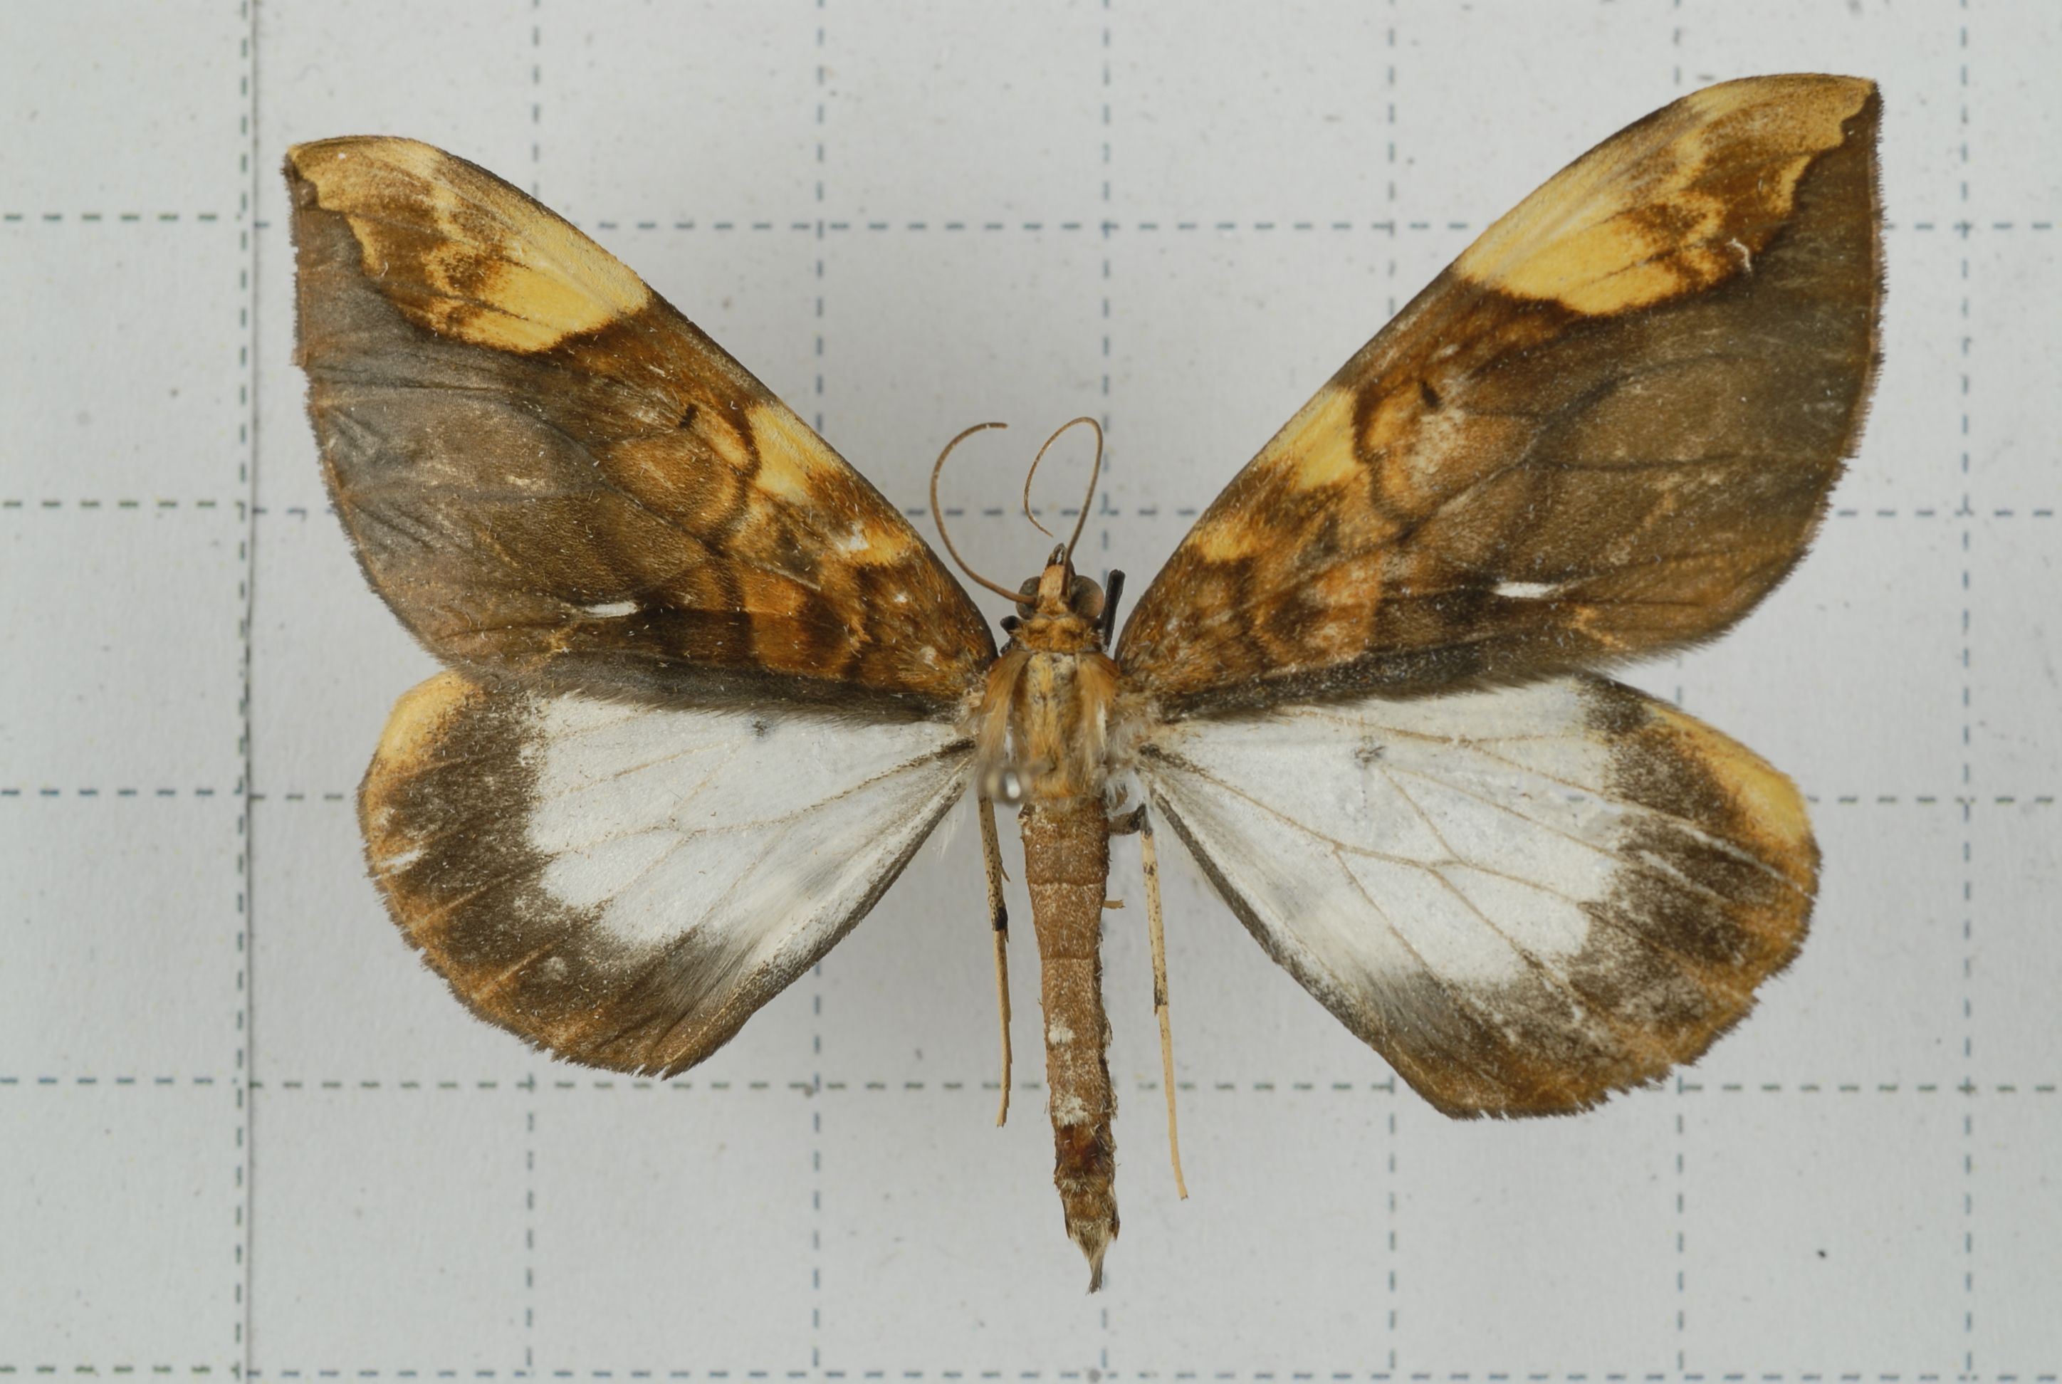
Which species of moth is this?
Gandaritis postalba
